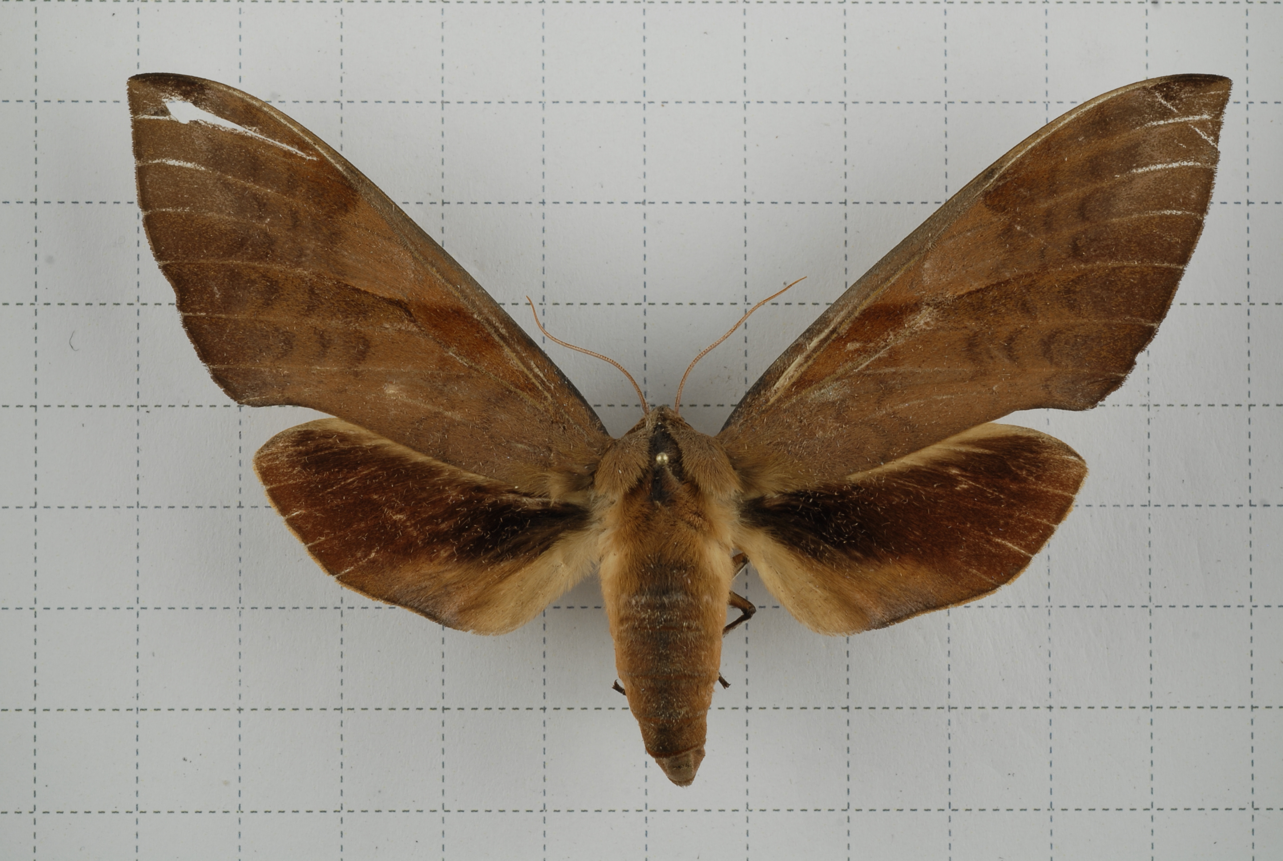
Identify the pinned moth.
Clanis bilineata formosana
